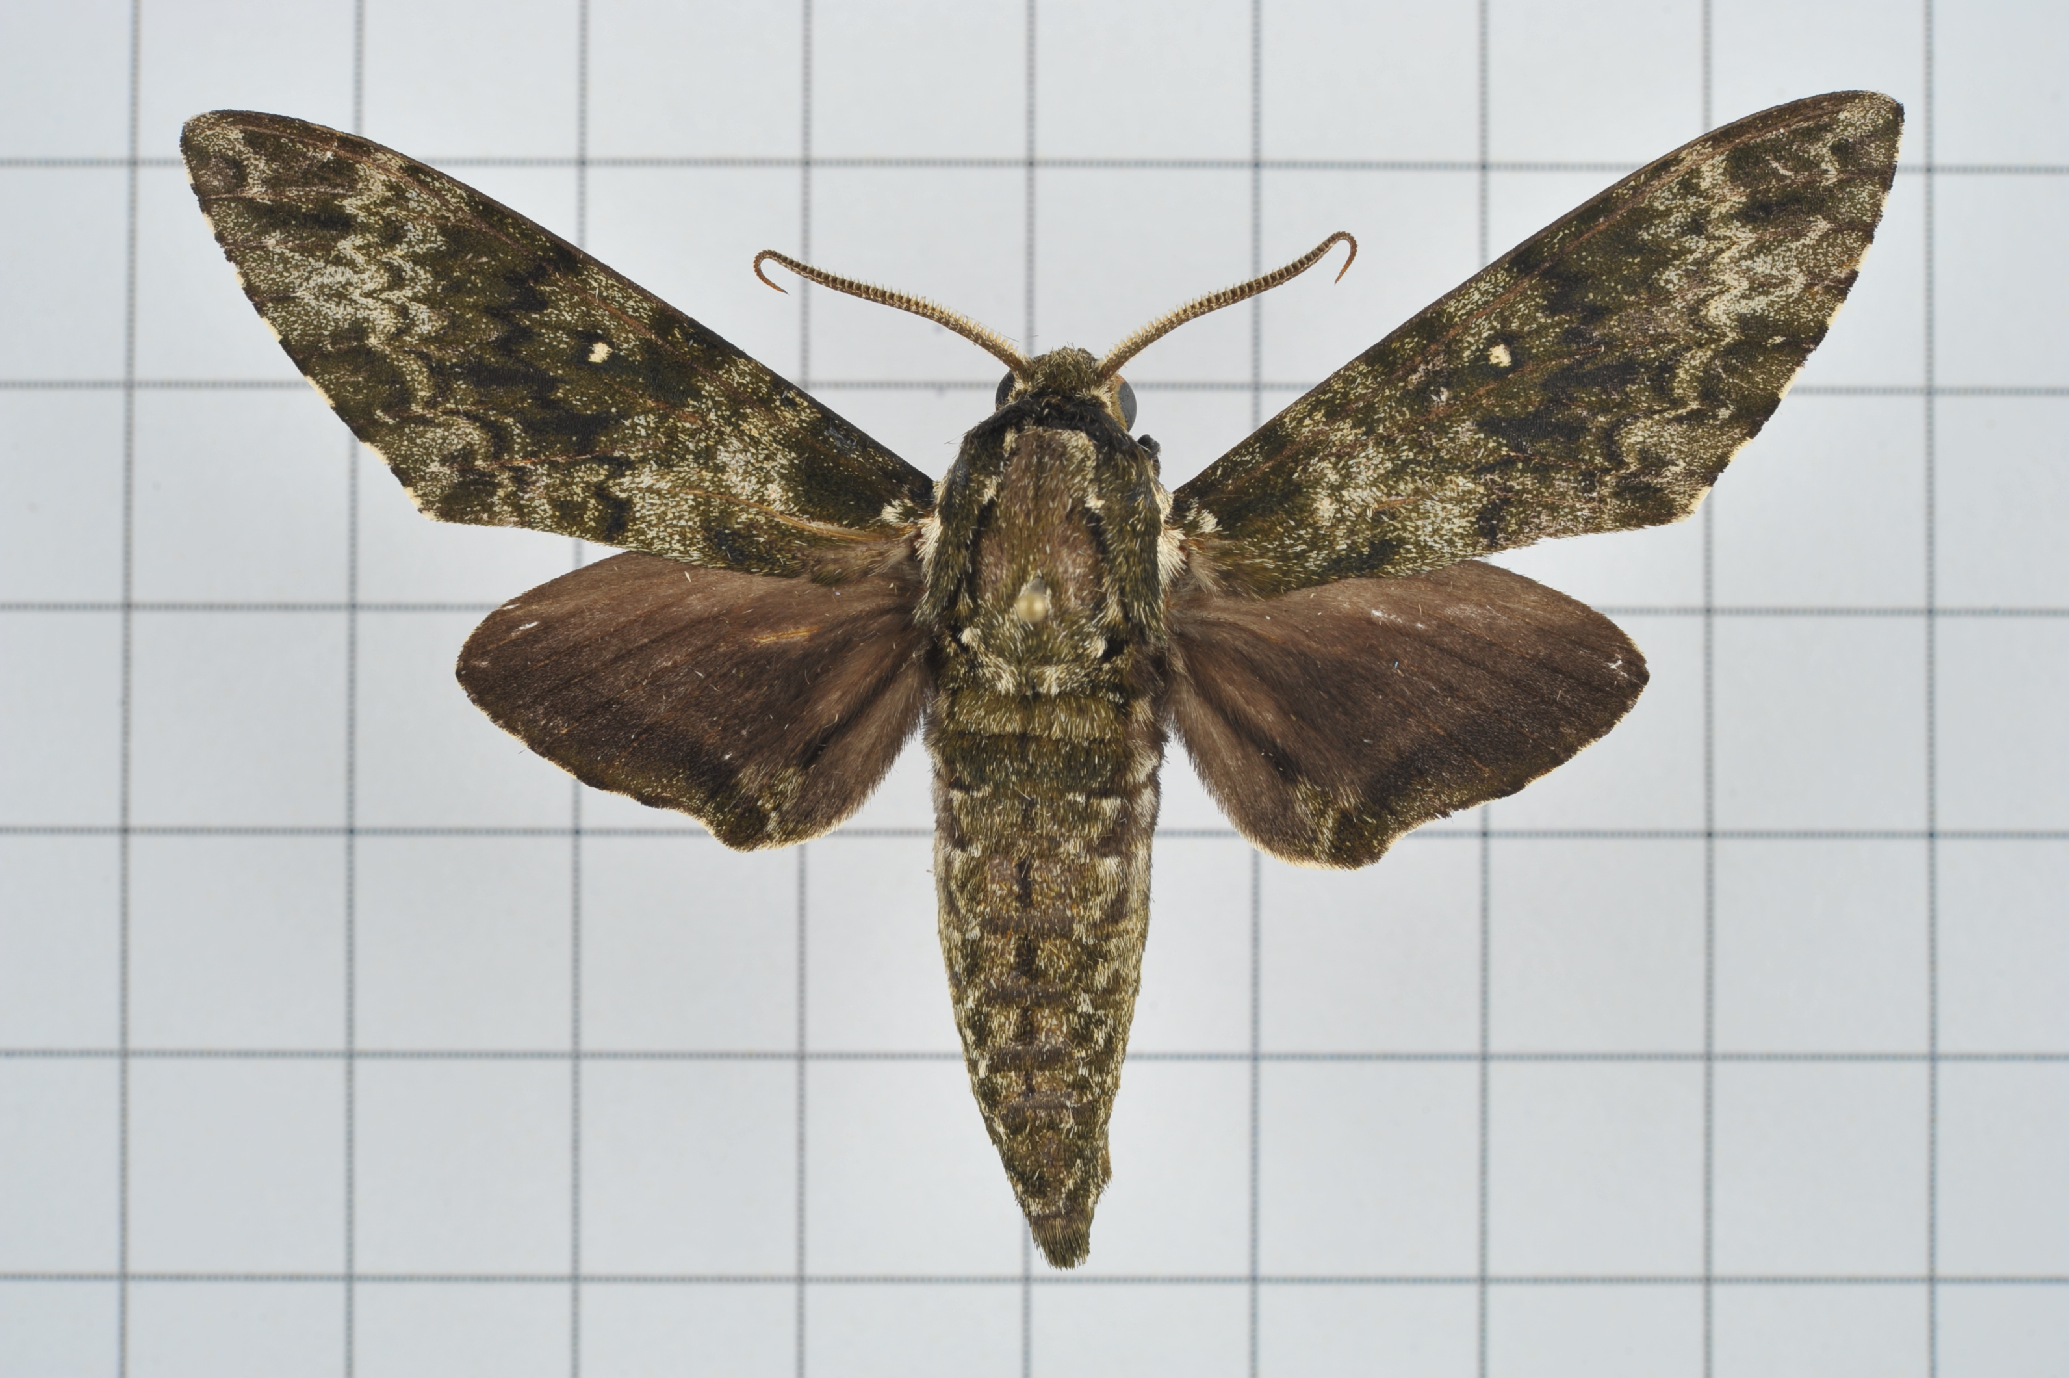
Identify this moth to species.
Dolbina formosana
